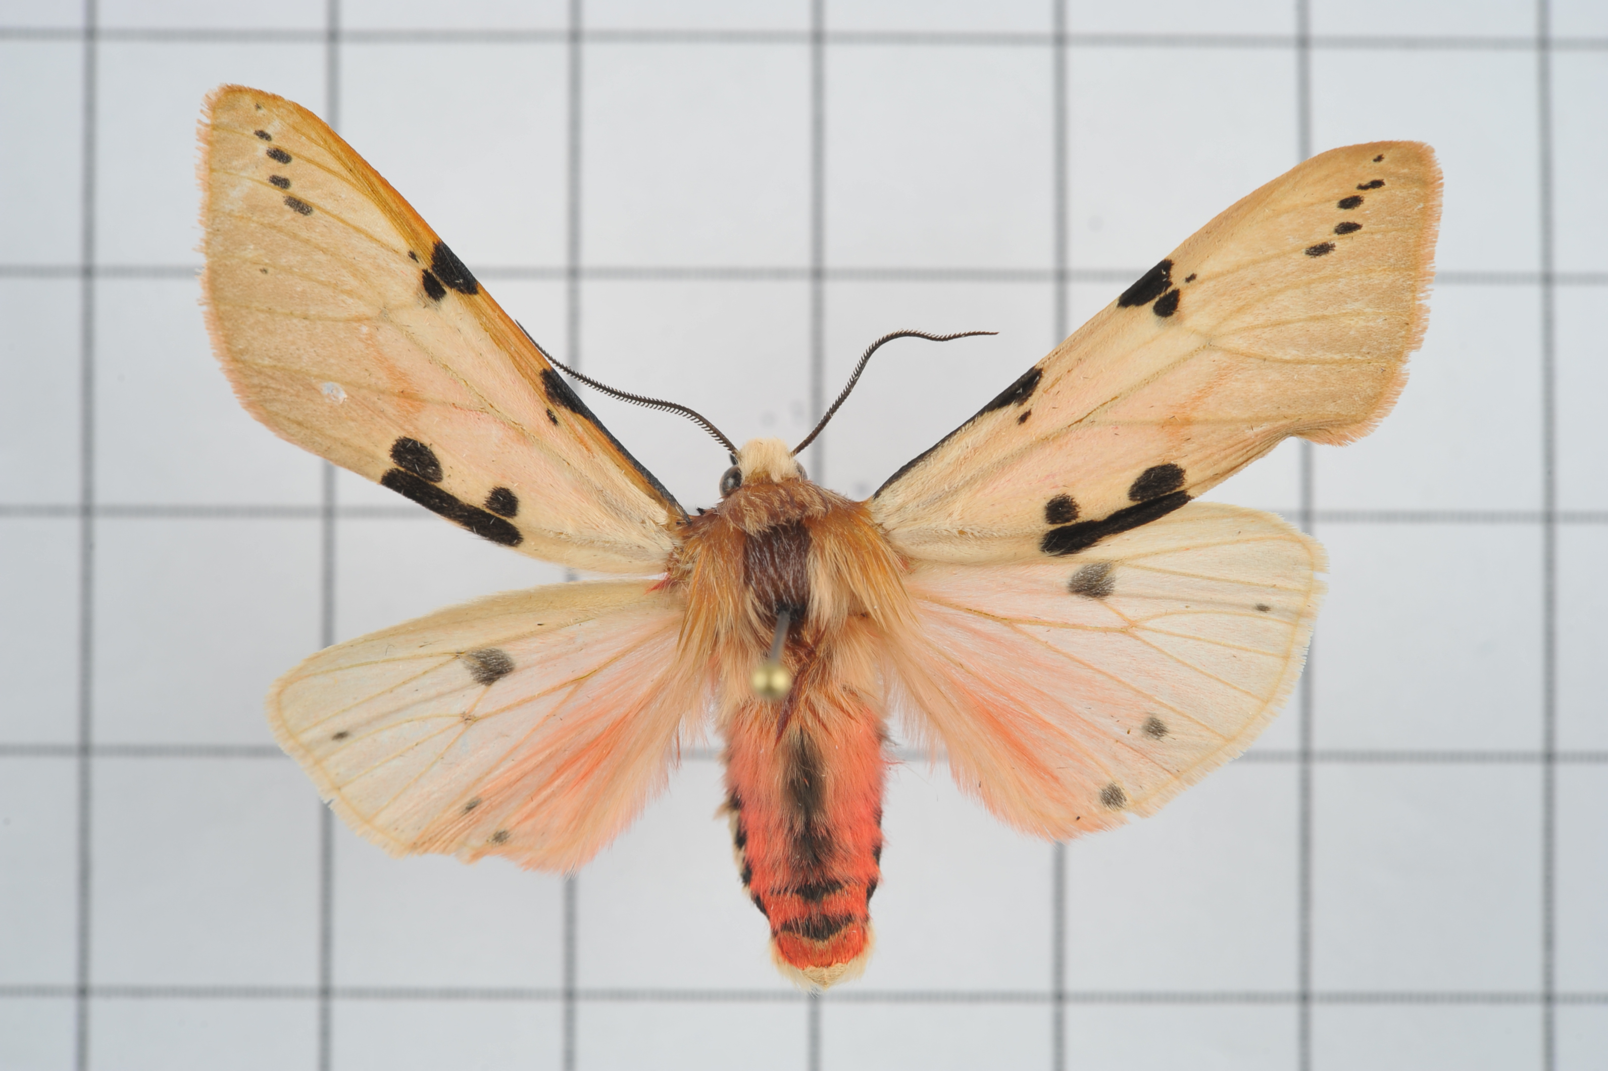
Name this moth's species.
Spilarctia clava
